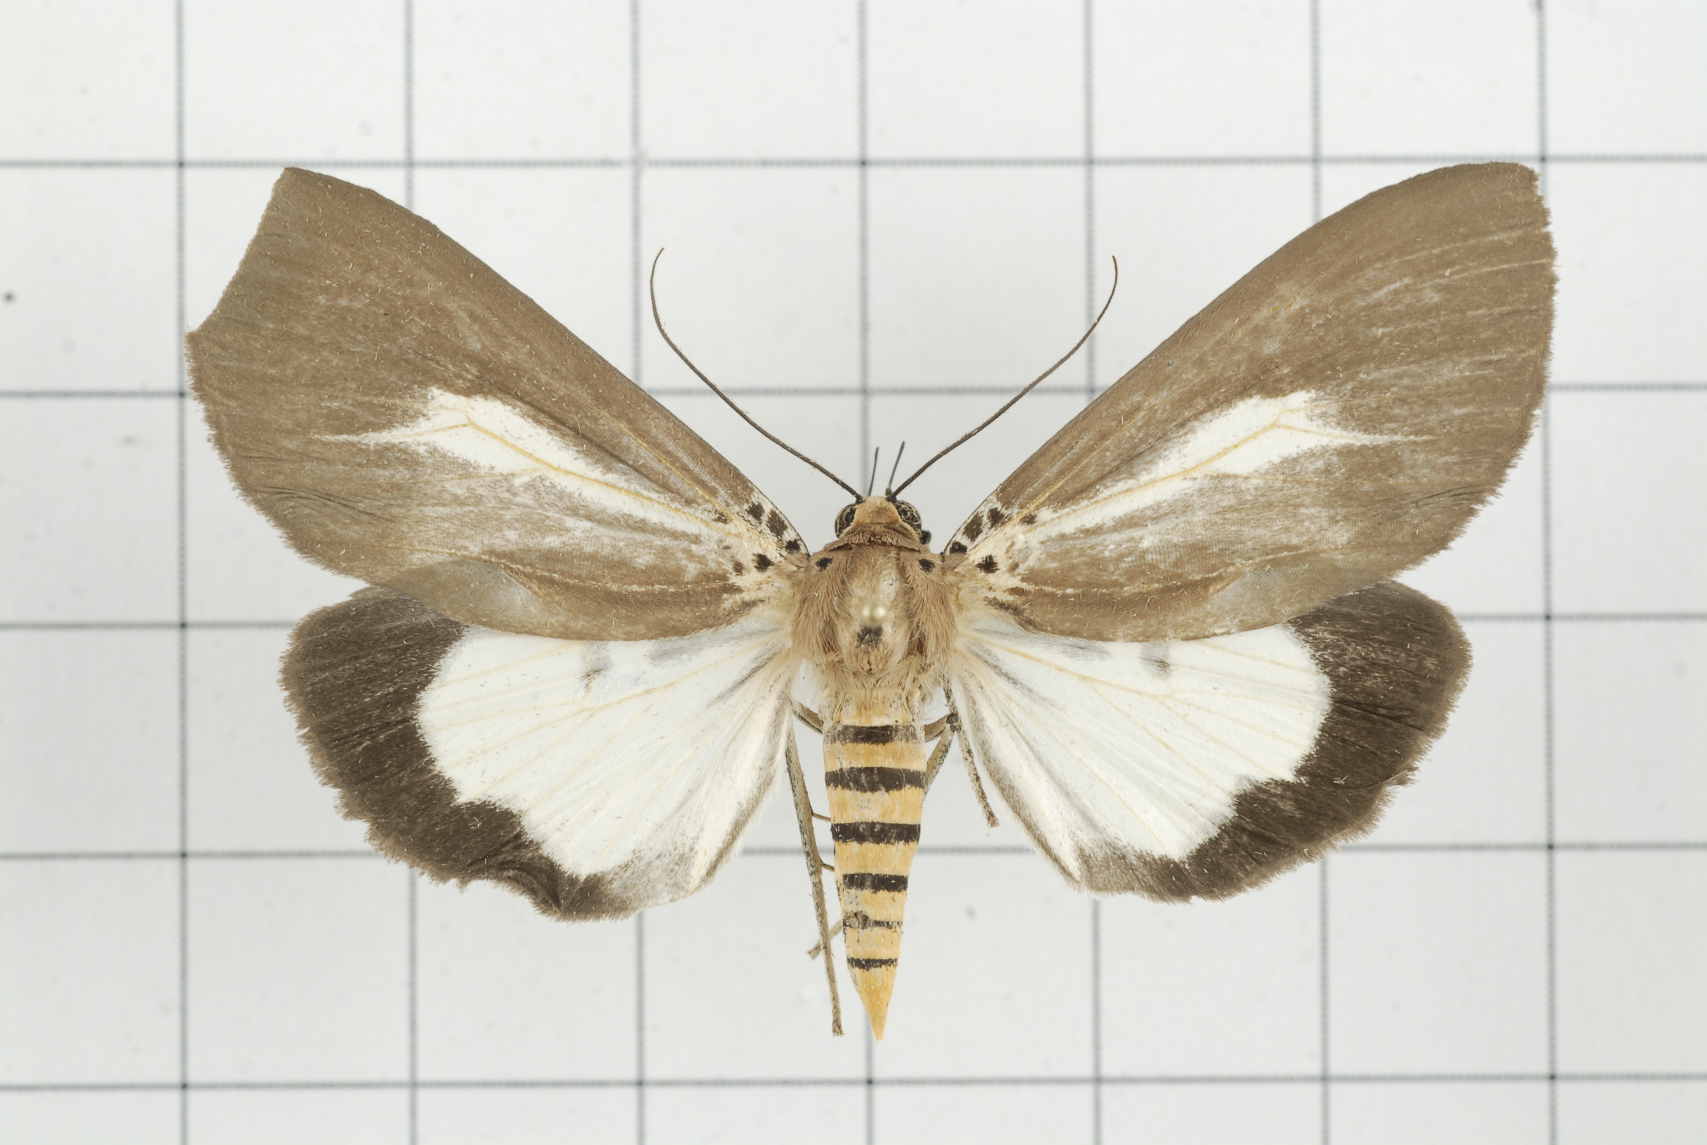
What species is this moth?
Asota heliconia zebrina
